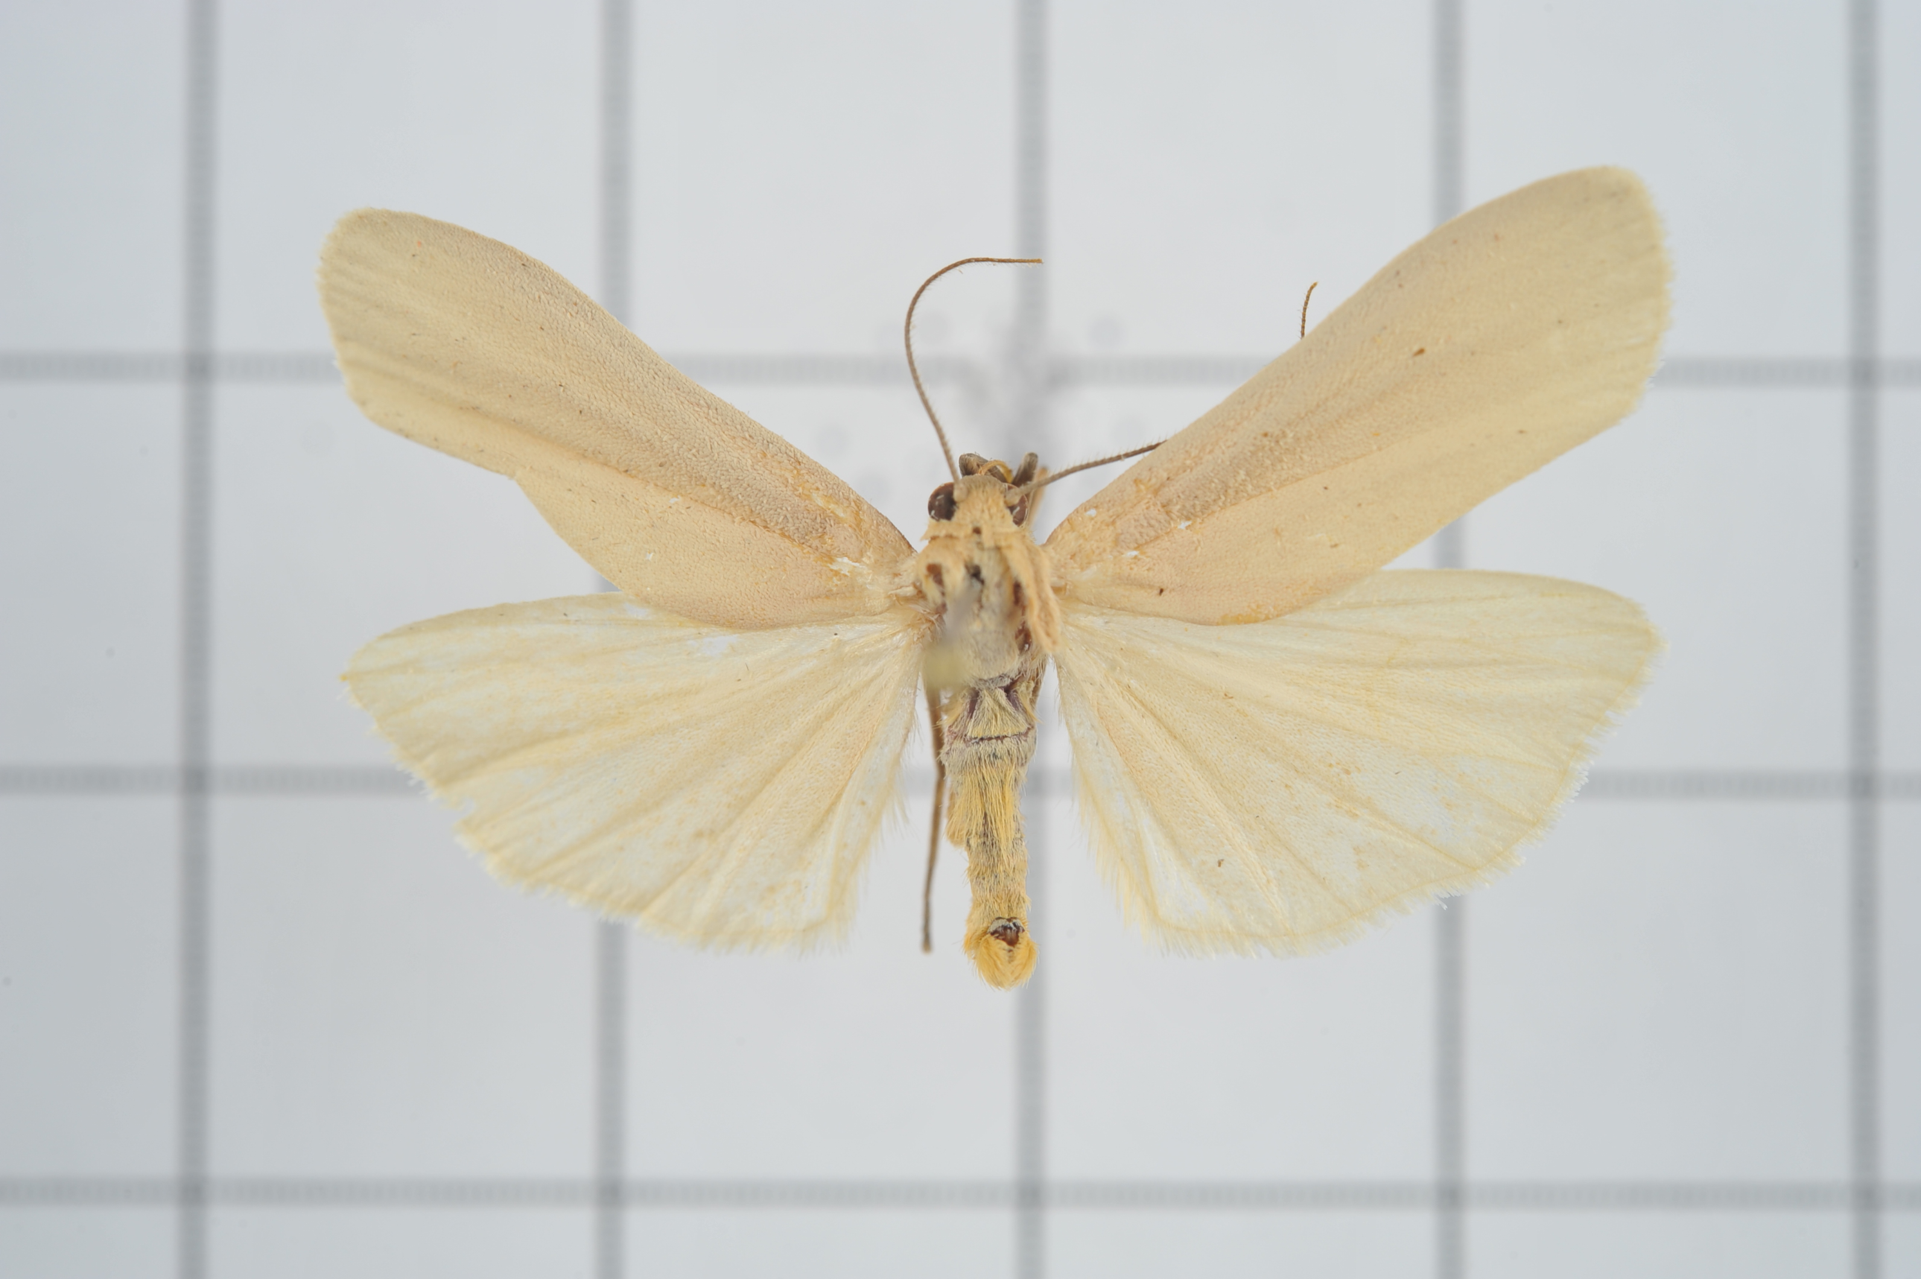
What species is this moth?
Eilema ranrunensis
